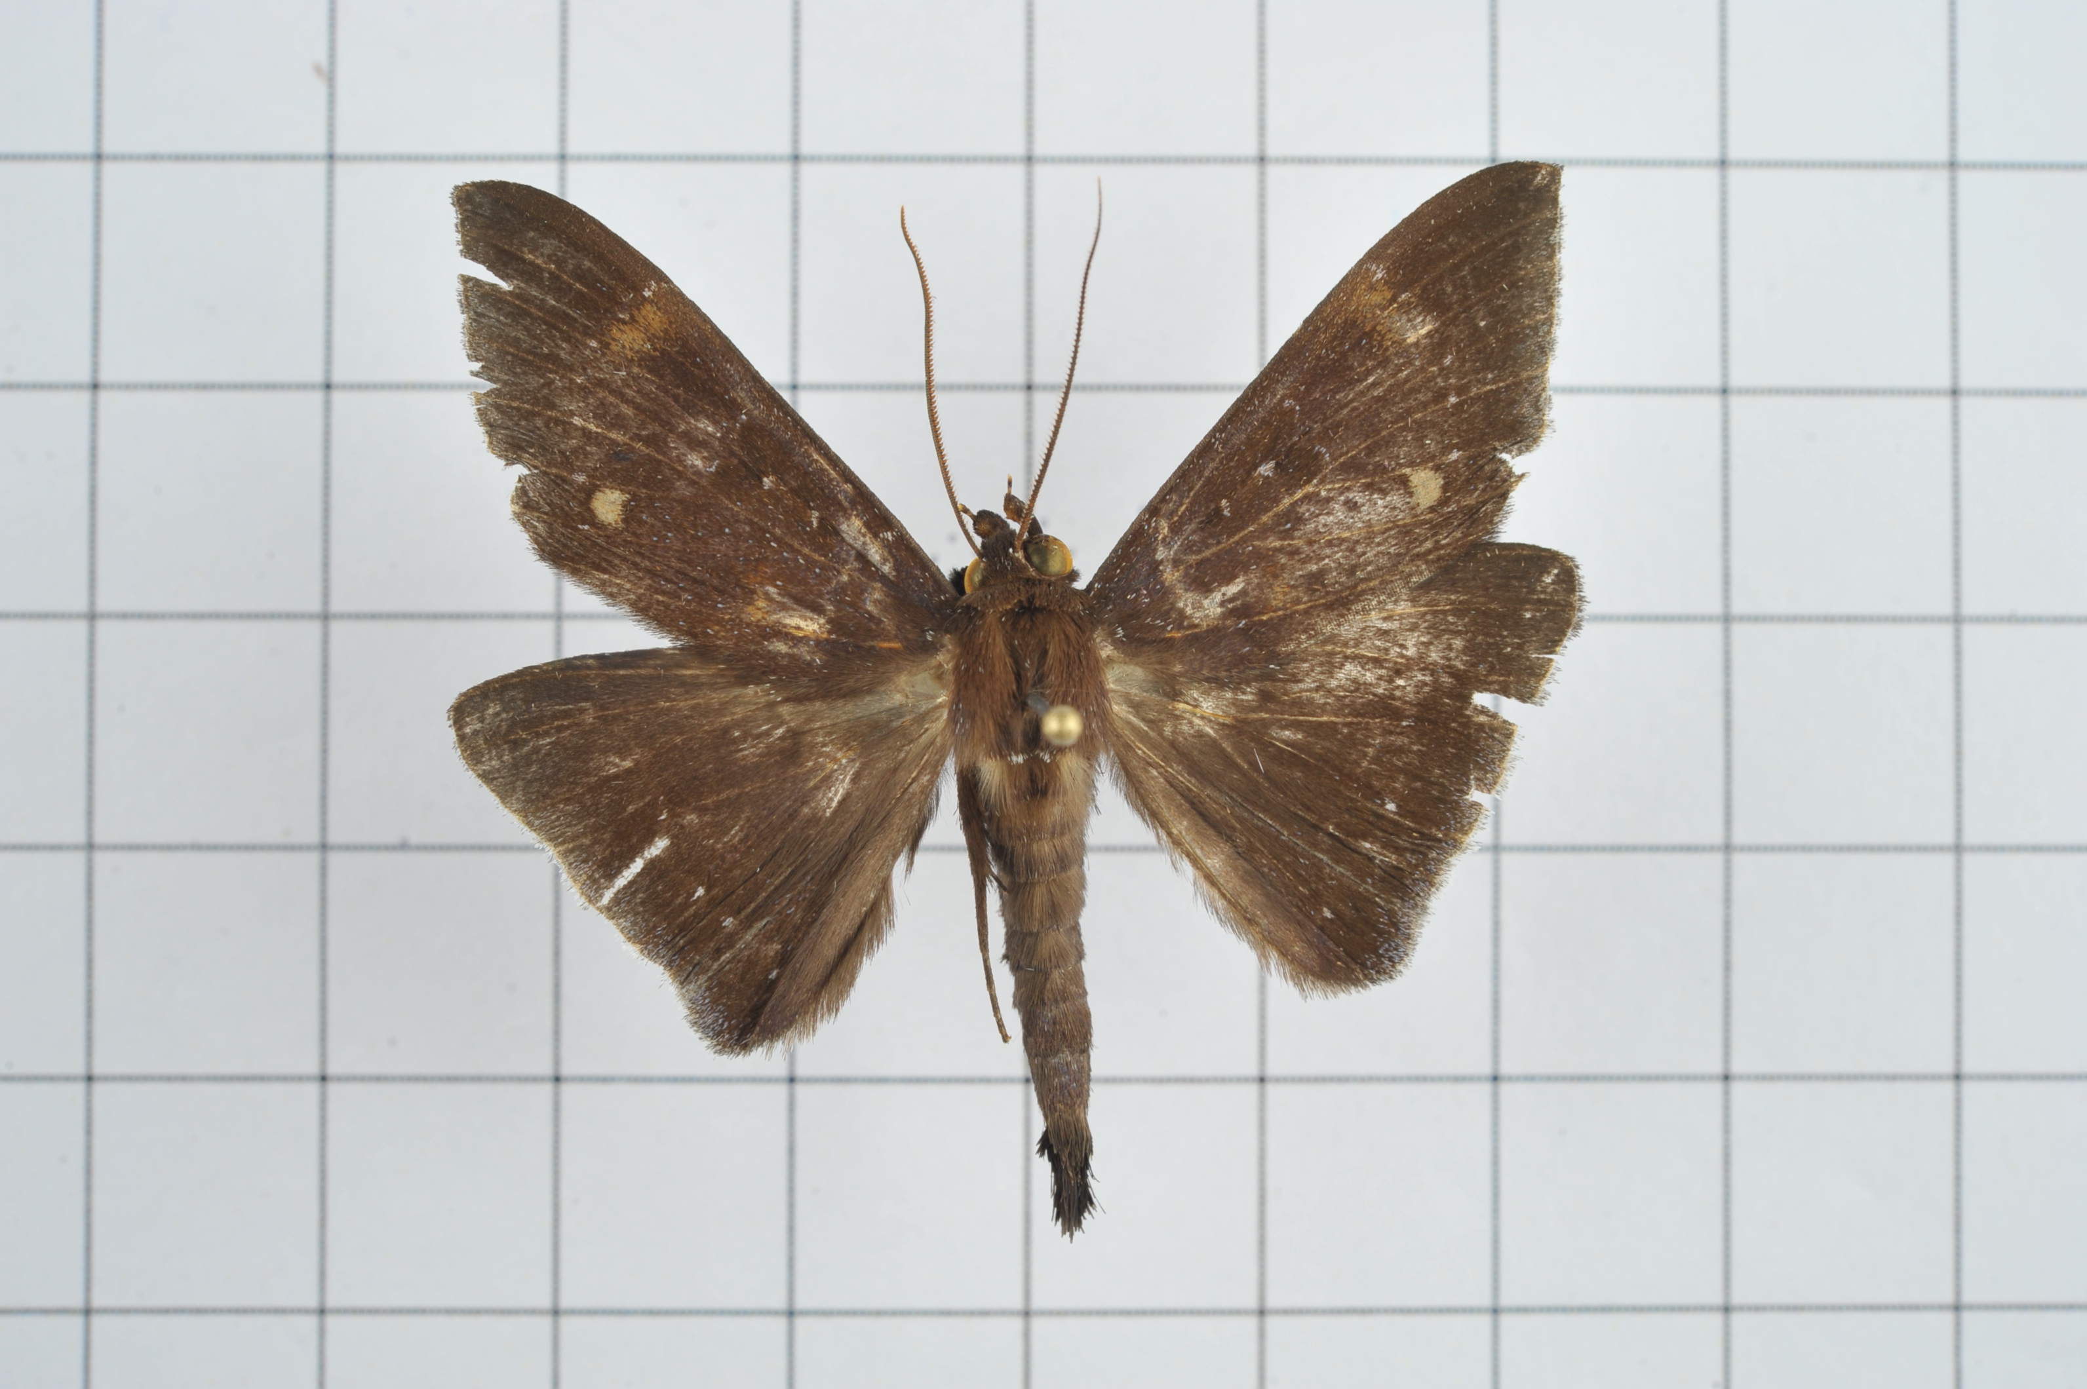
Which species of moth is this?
Platyja acerces
